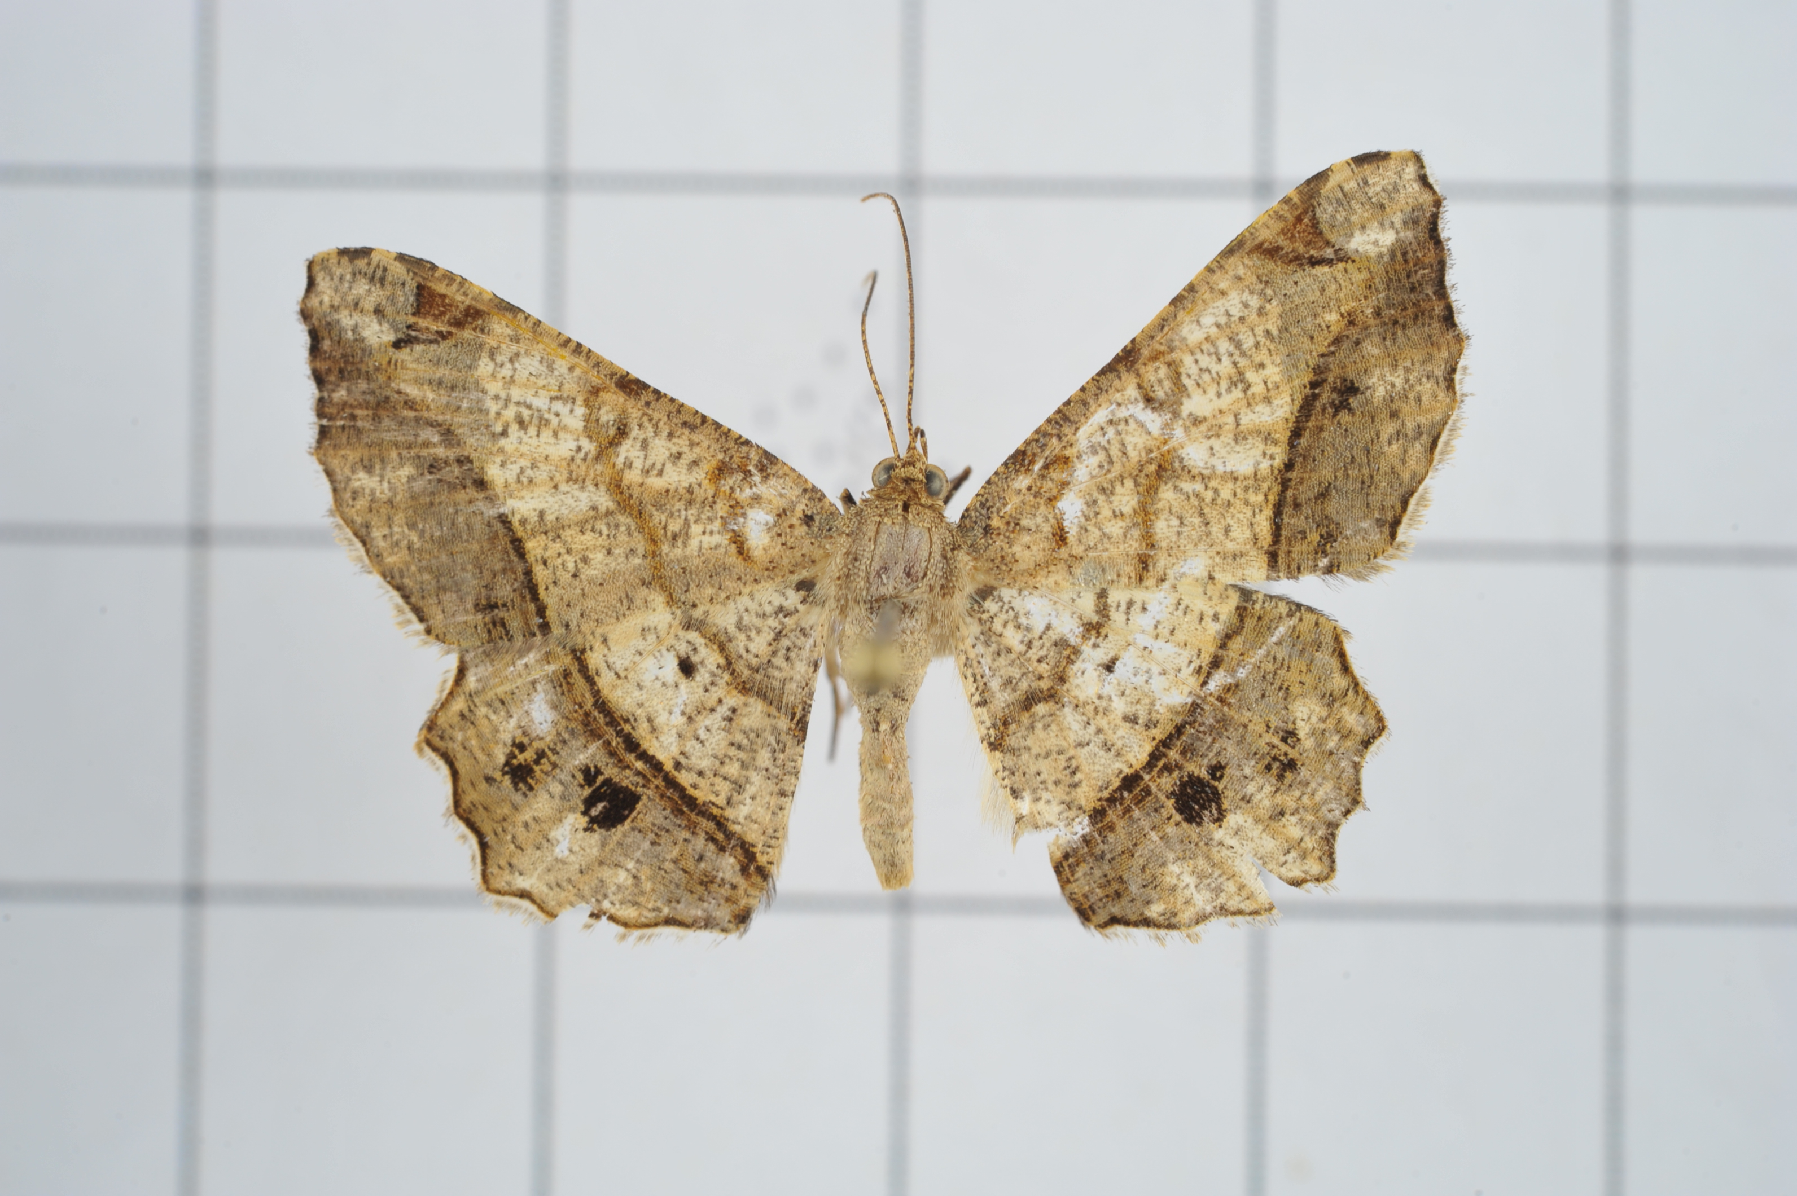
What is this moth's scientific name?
Chiasmia intermediaria
